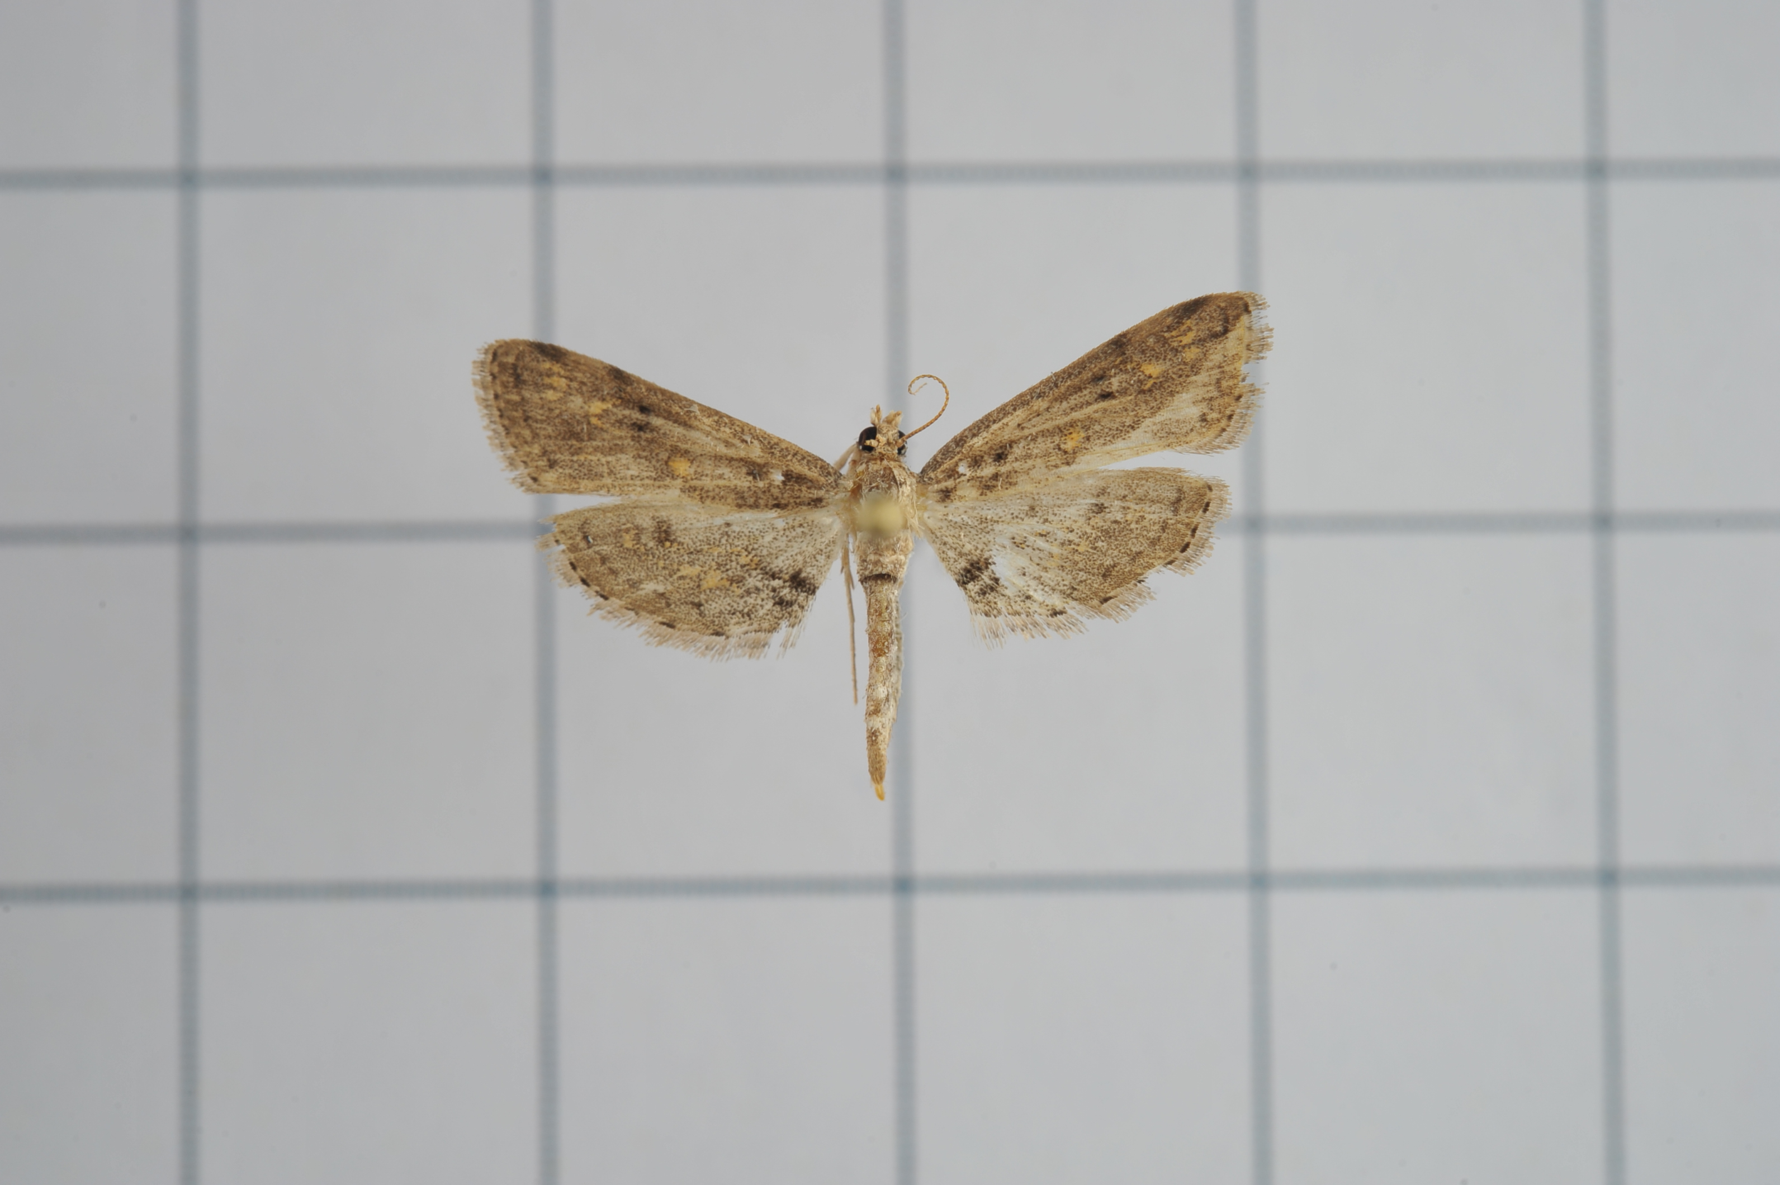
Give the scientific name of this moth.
Parapoynx crisonalis
